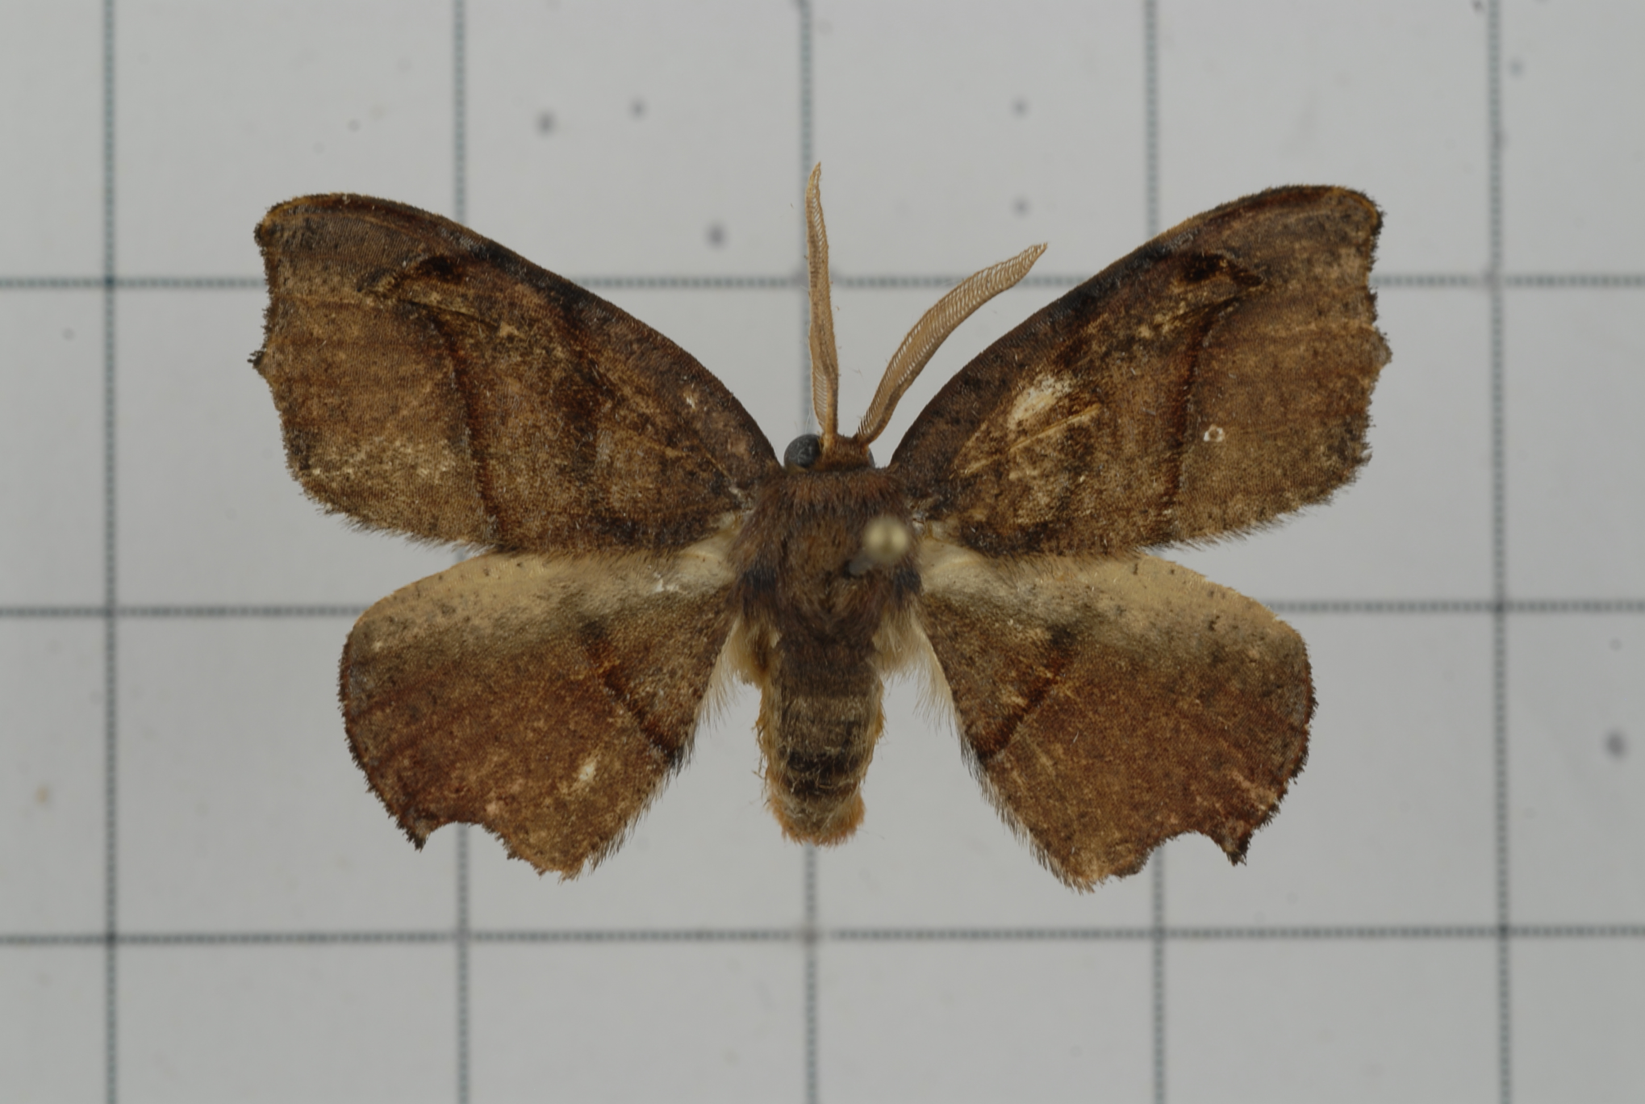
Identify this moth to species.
Neoreta purpureofascia
